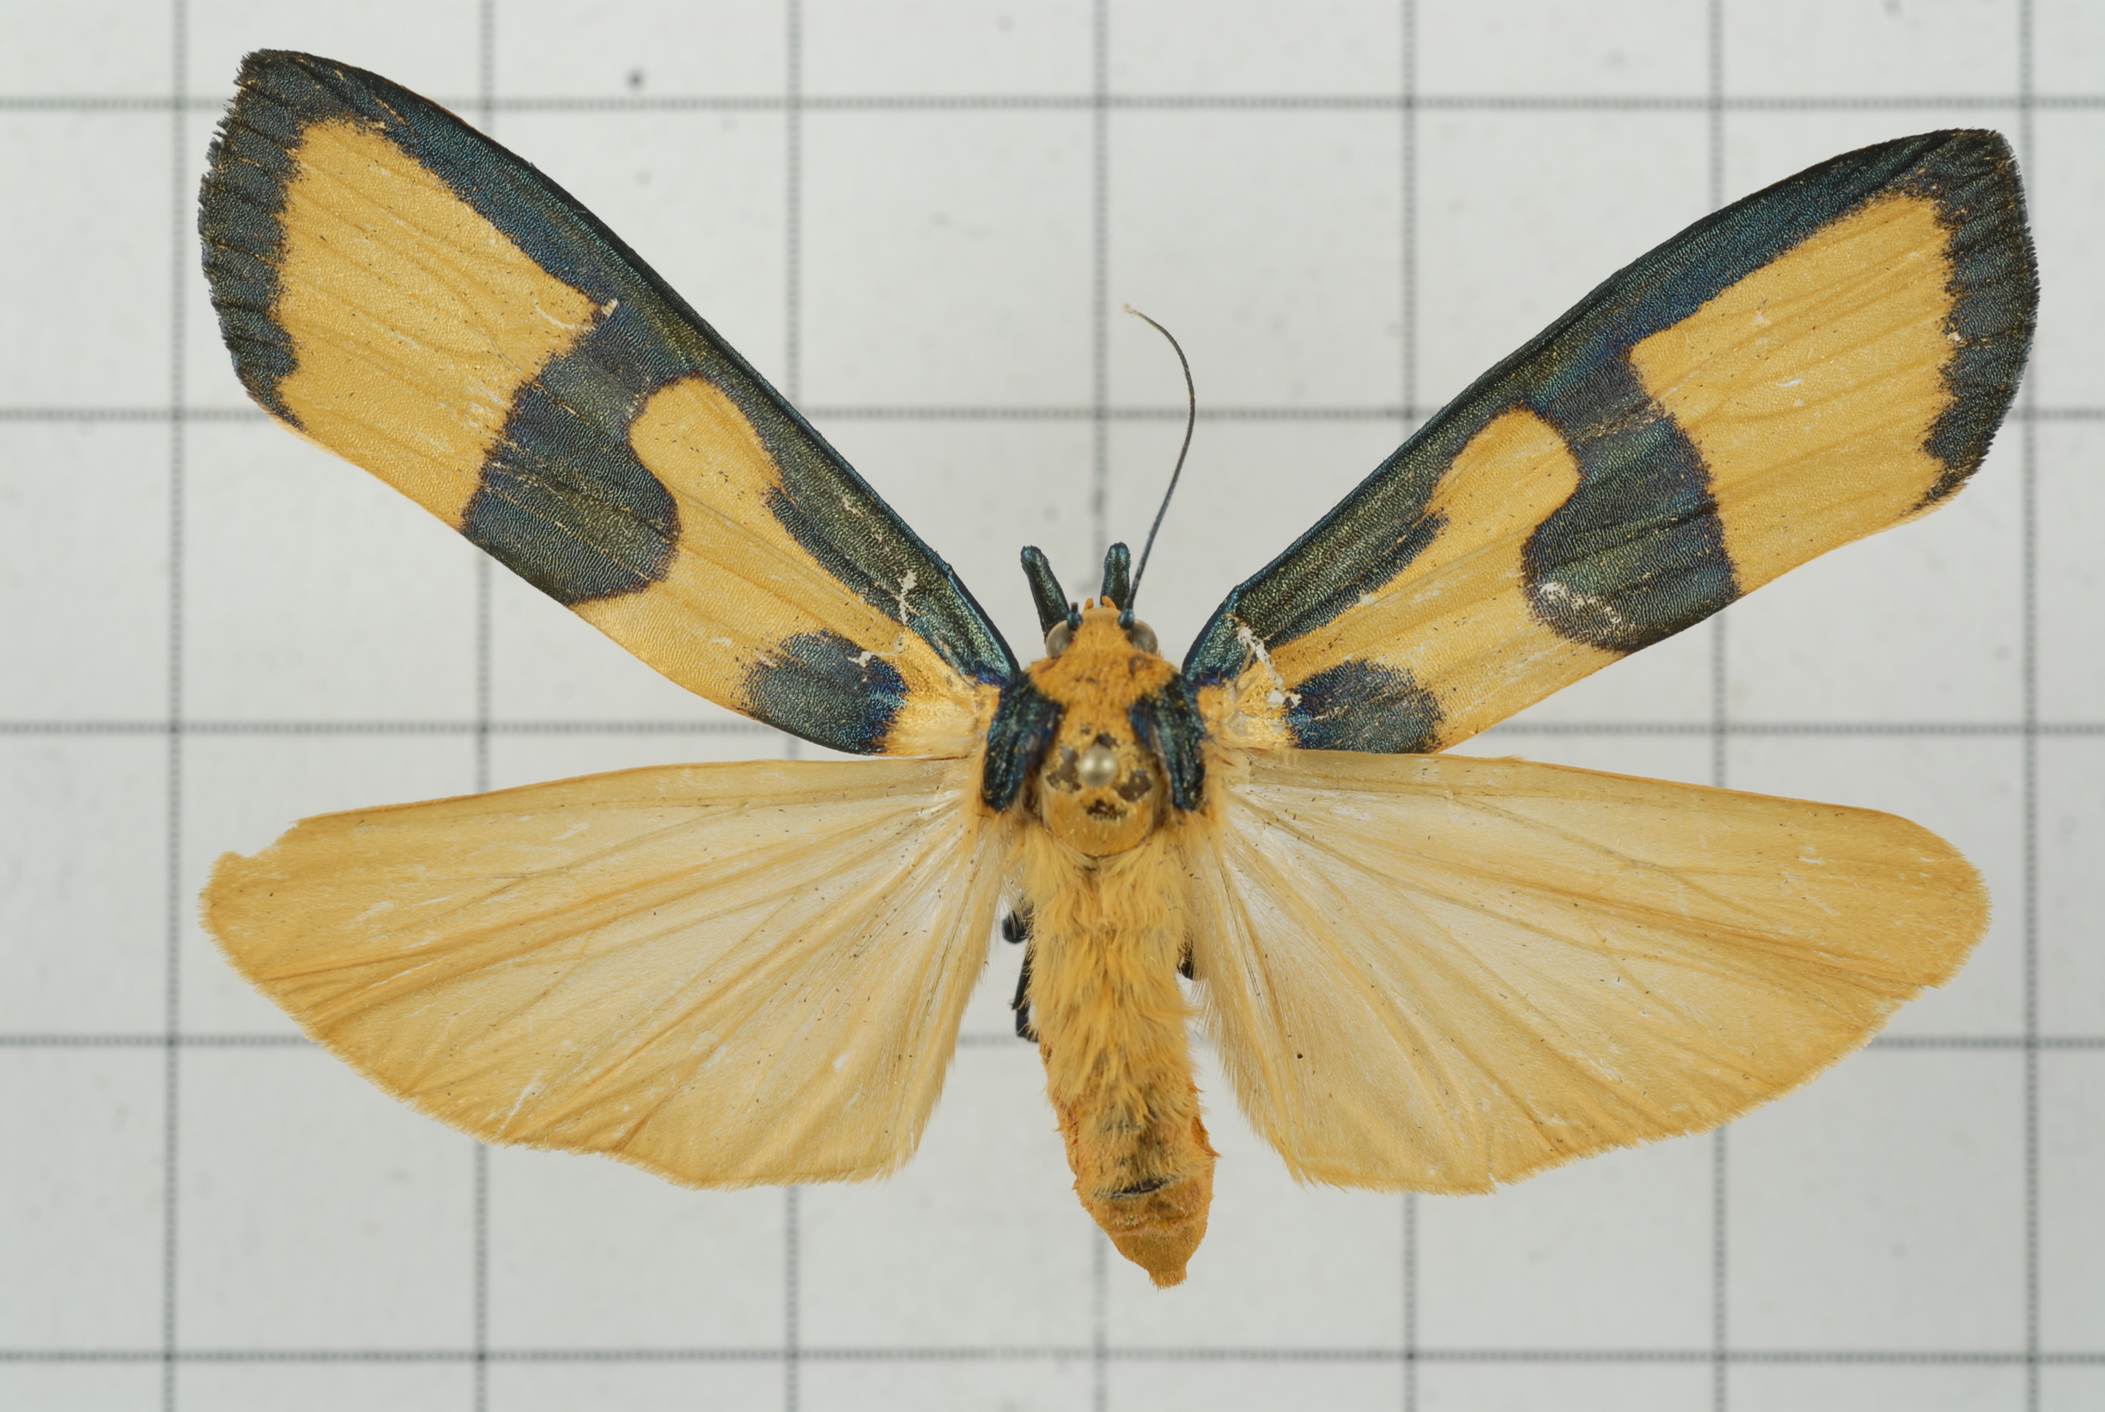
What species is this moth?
Chrysaeglia magnifica
